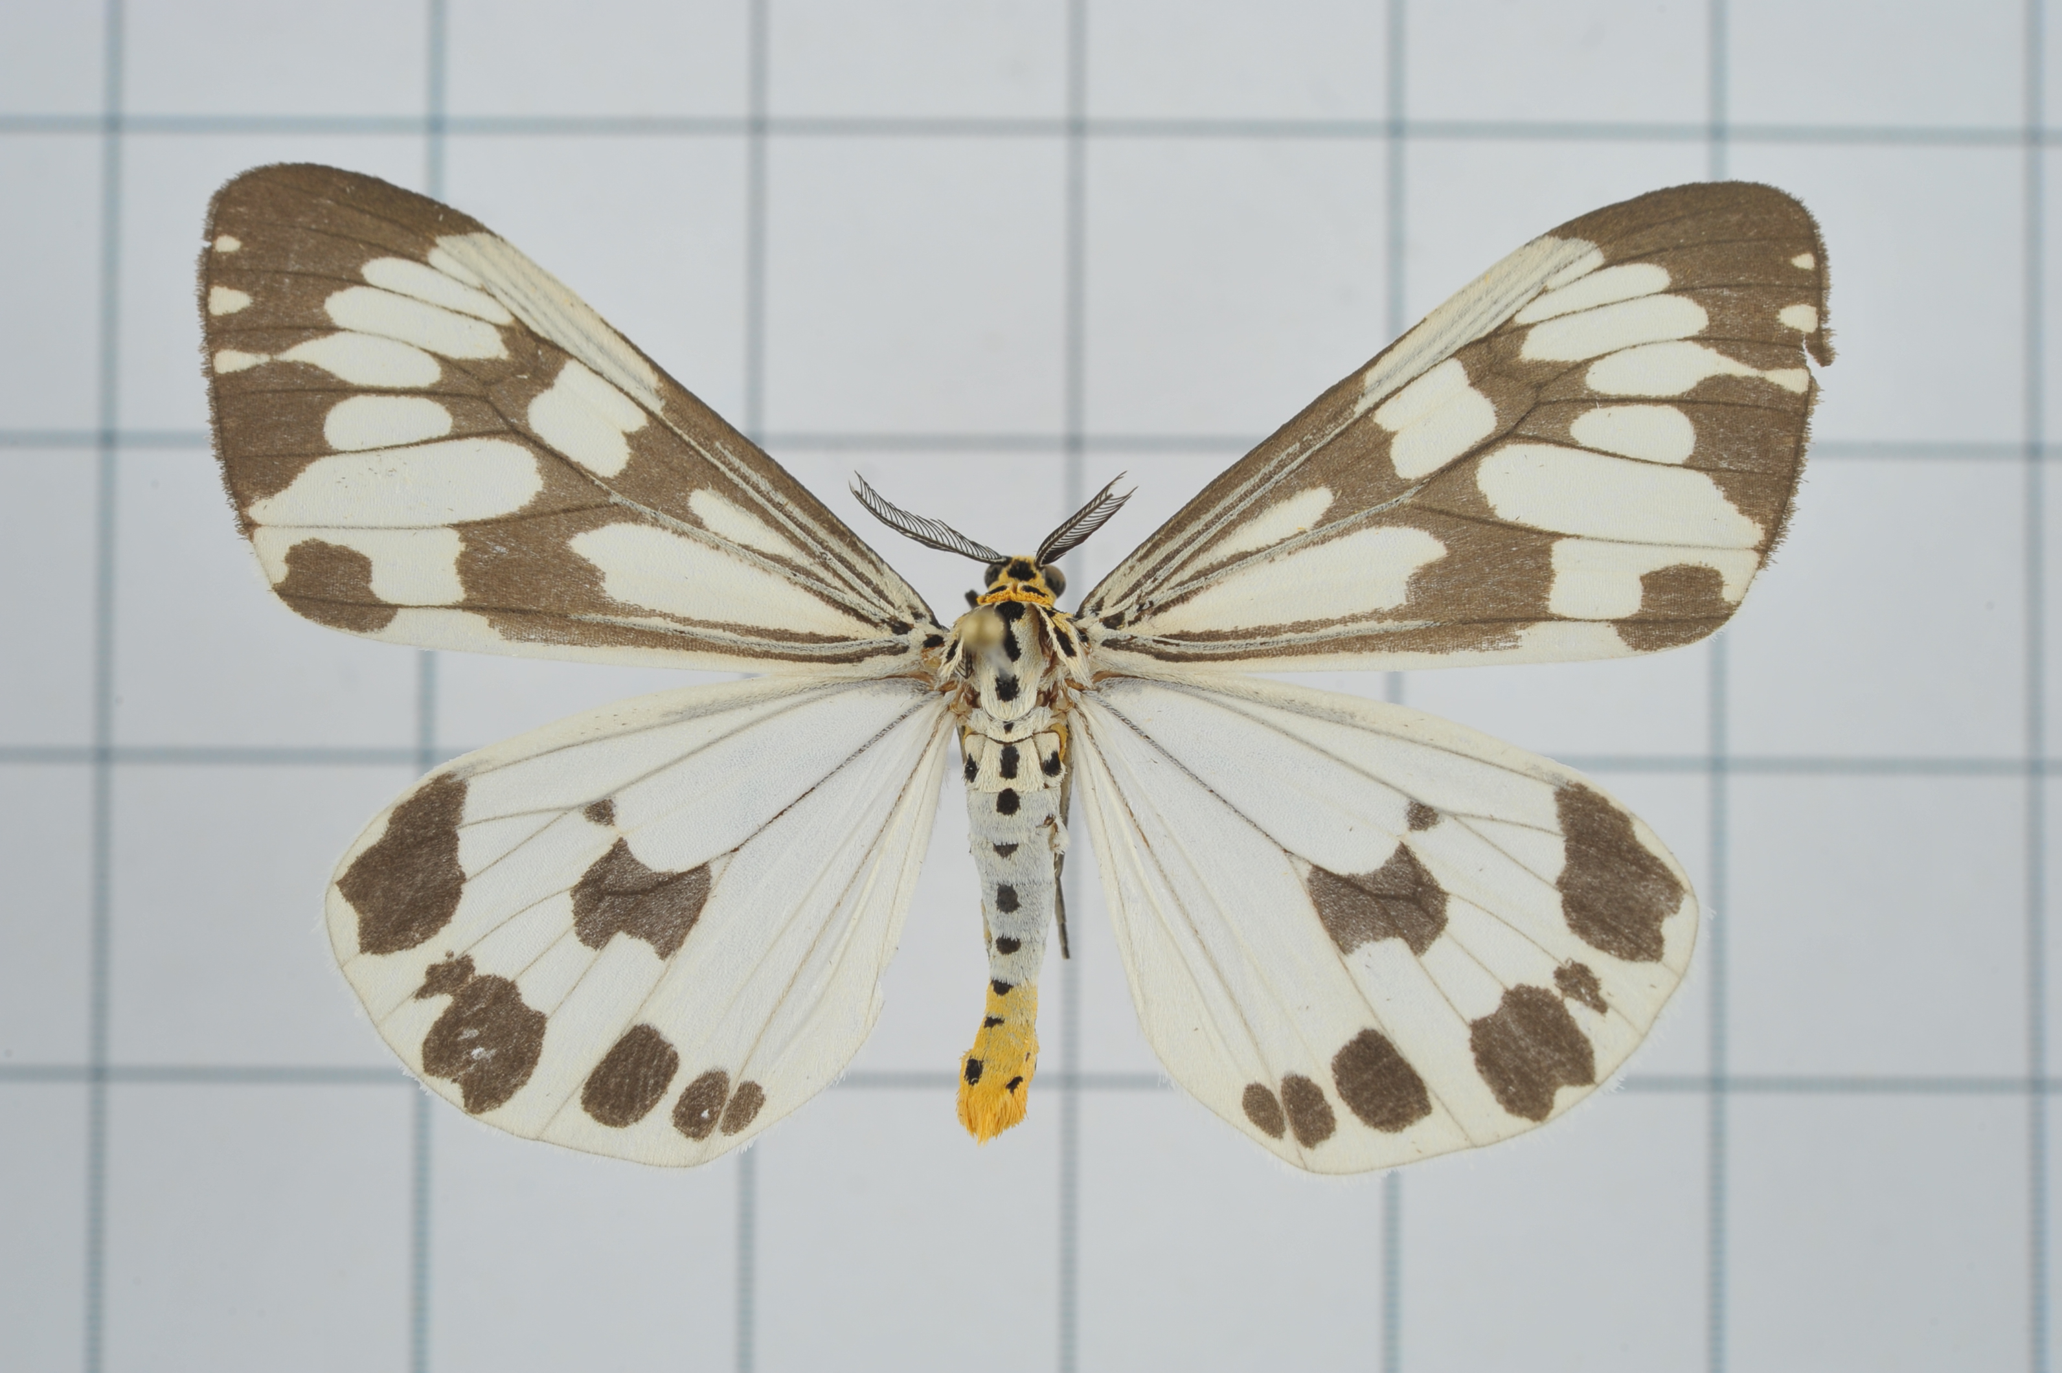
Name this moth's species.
Nyctemera adversata
